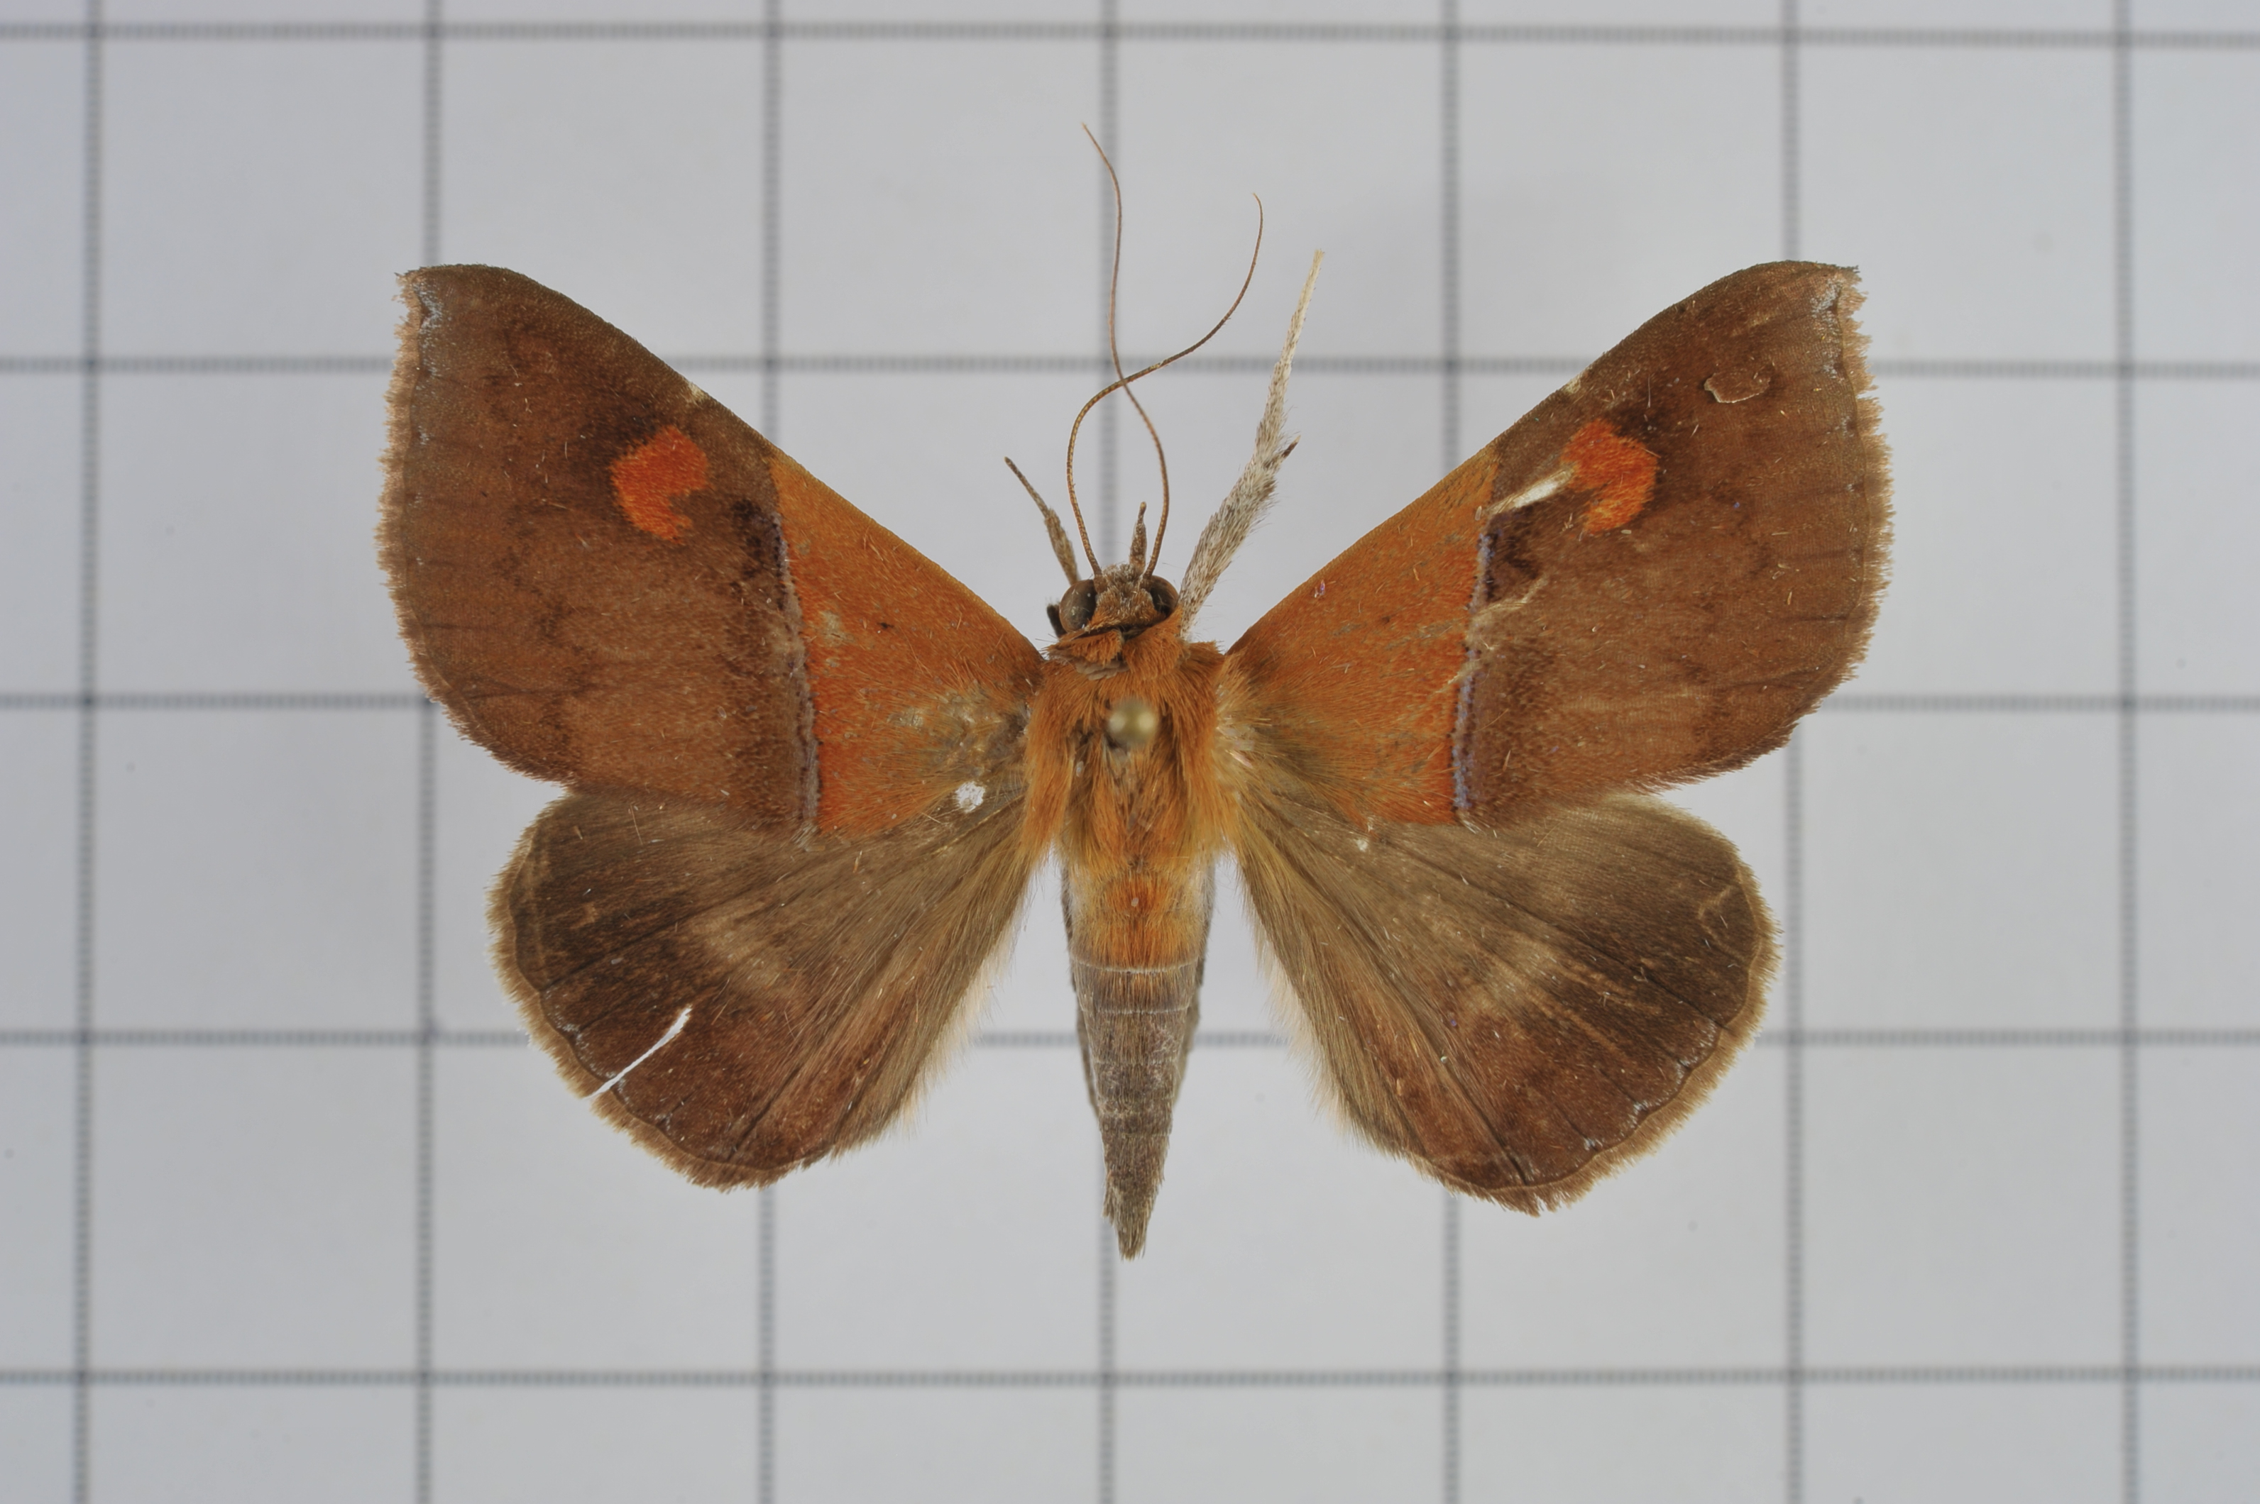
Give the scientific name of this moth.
Sympis rufibasis
